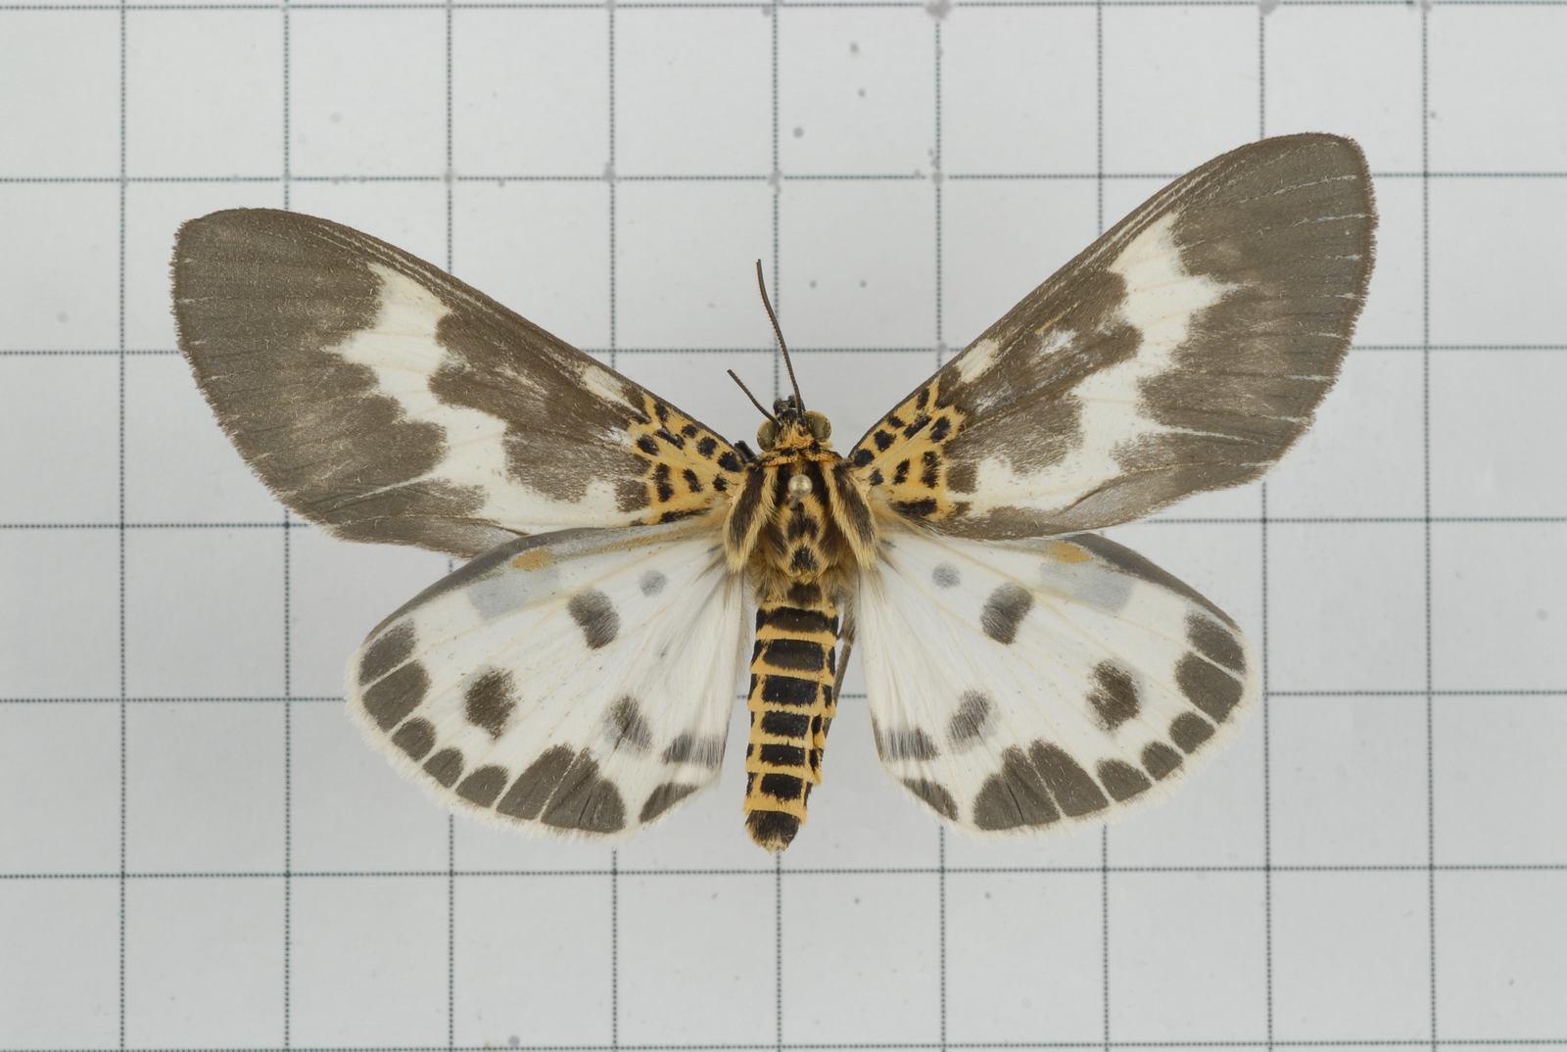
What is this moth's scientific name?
Asota tortuosa
